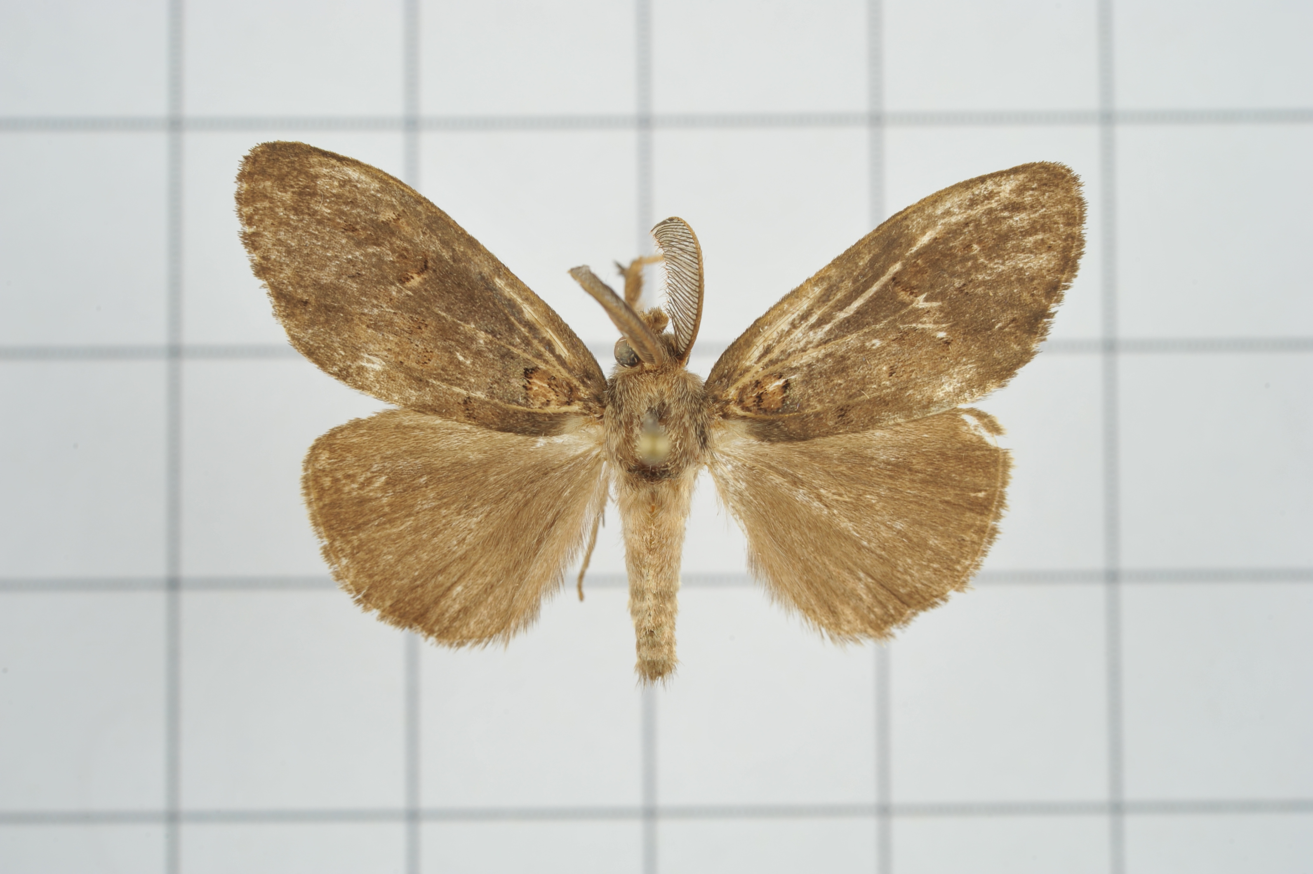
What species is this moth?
Olene dudgeoni
